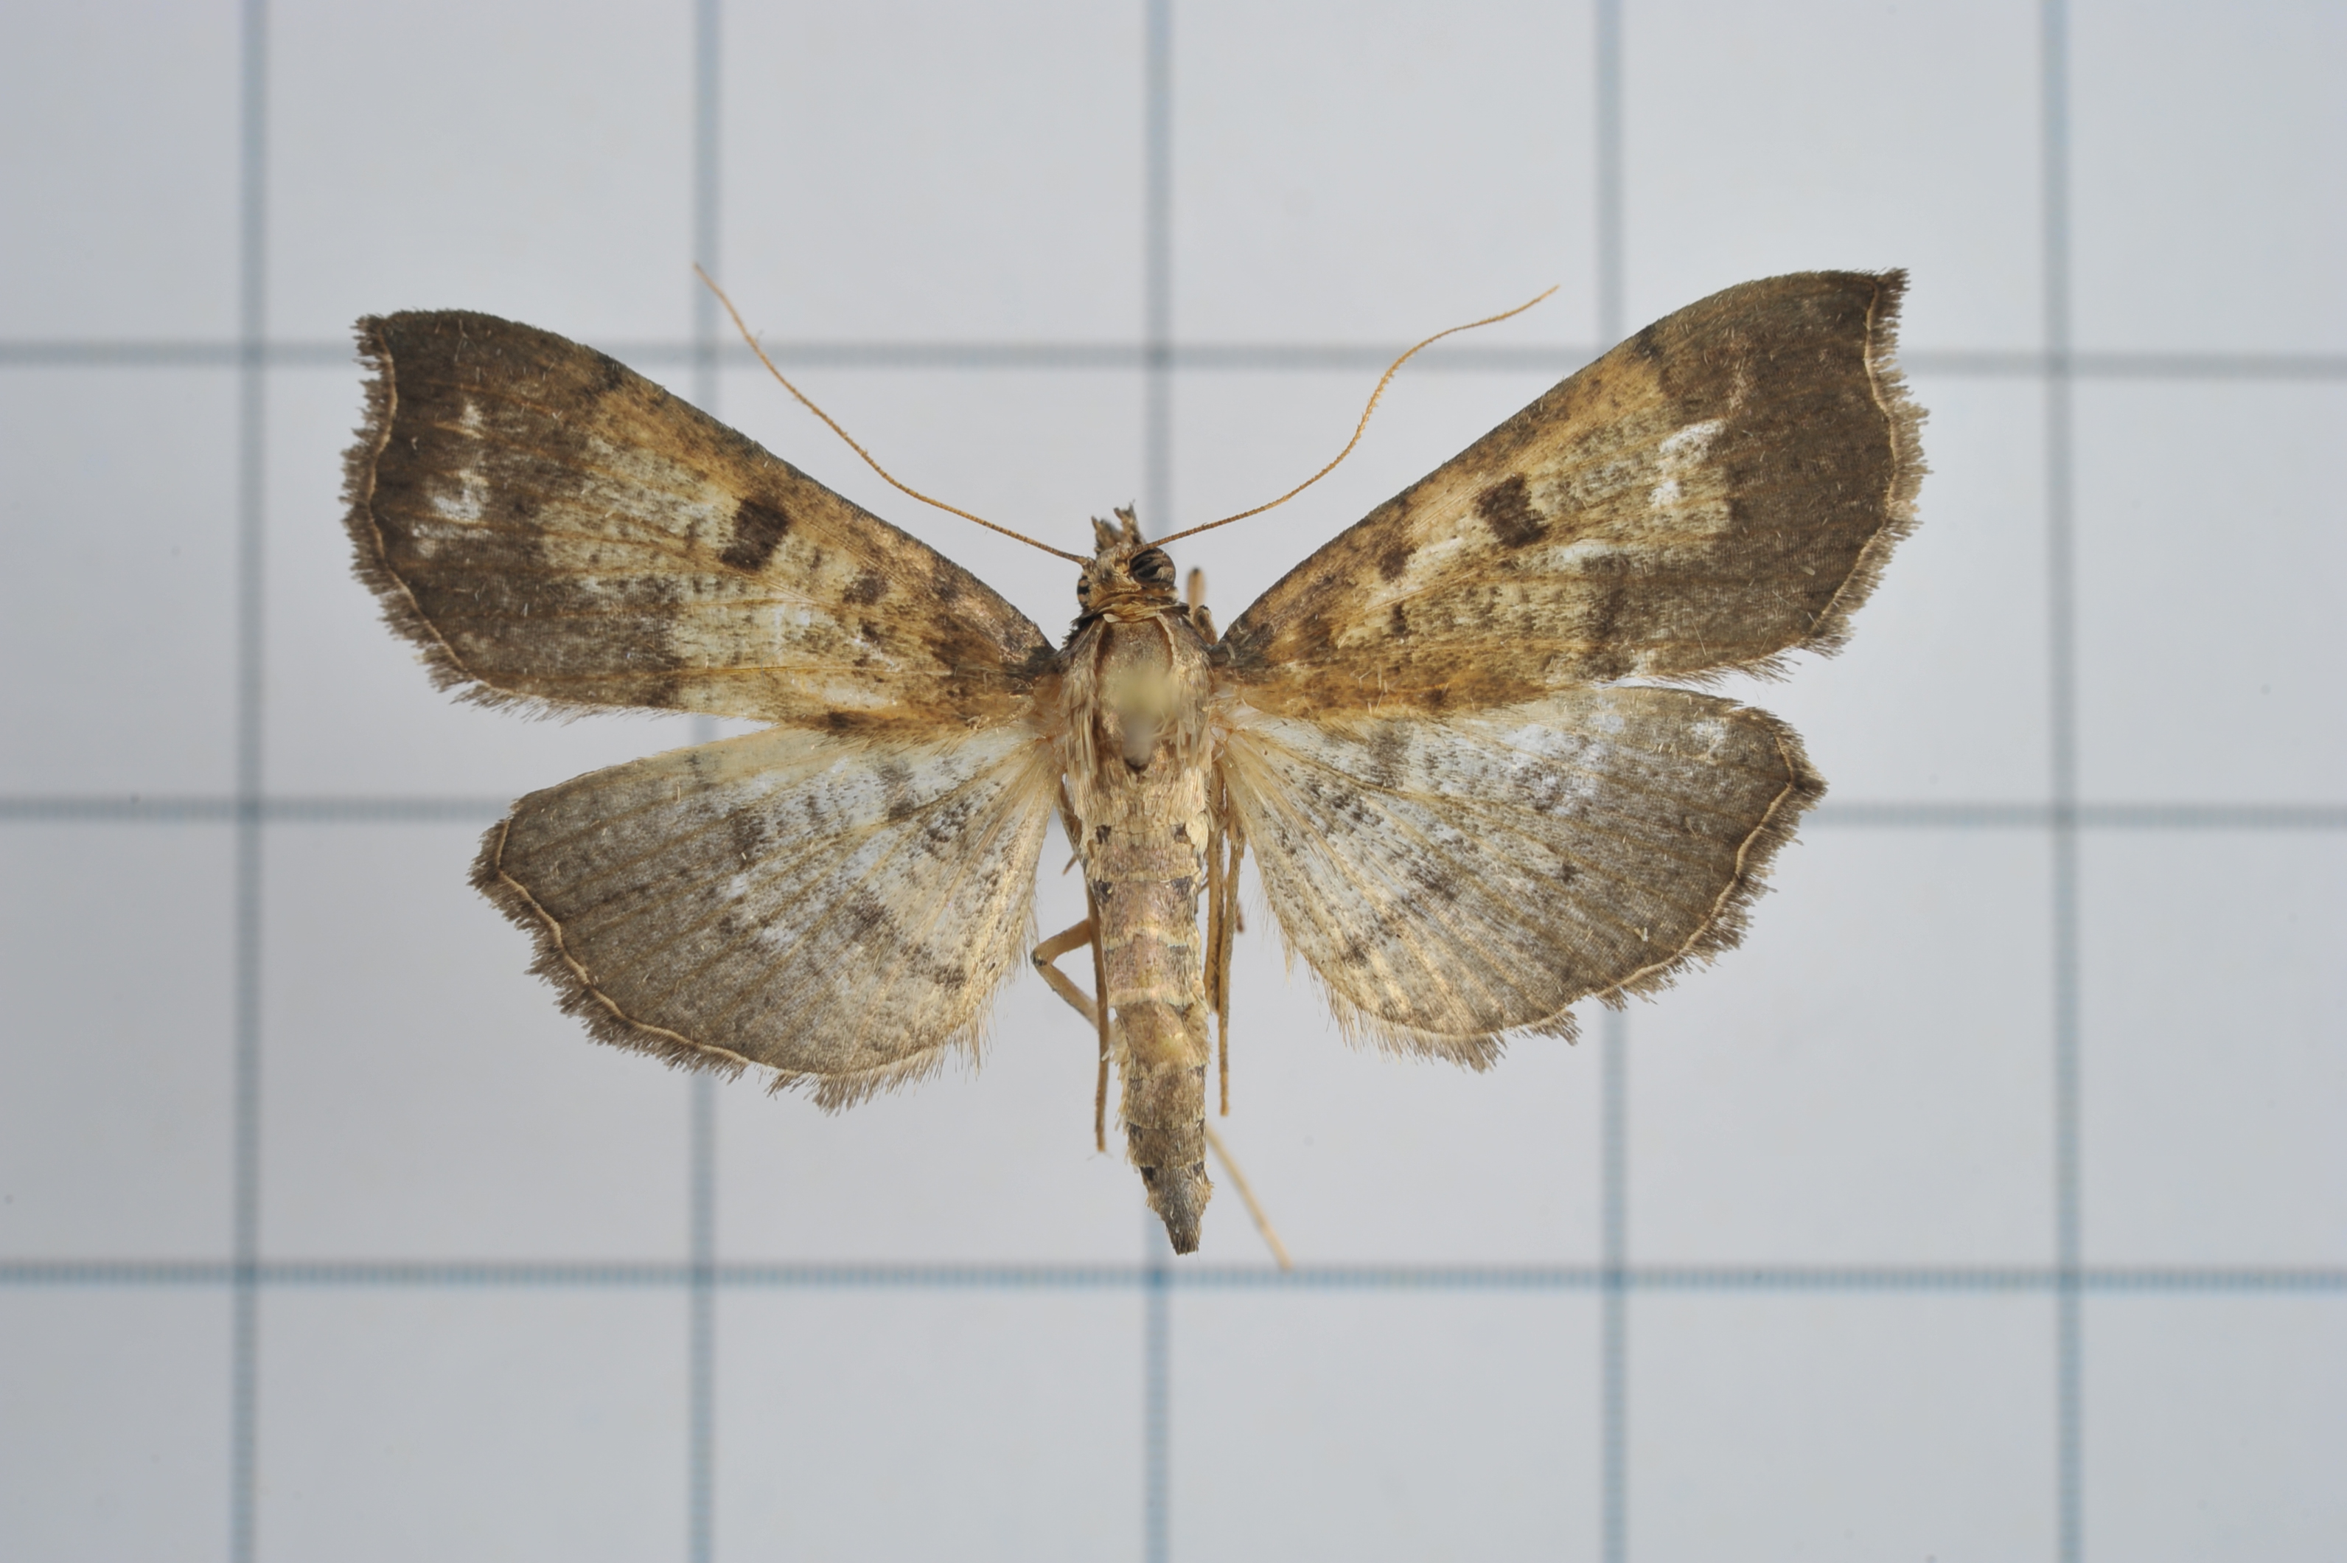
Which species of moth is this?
Ceratarcha umbrosa
